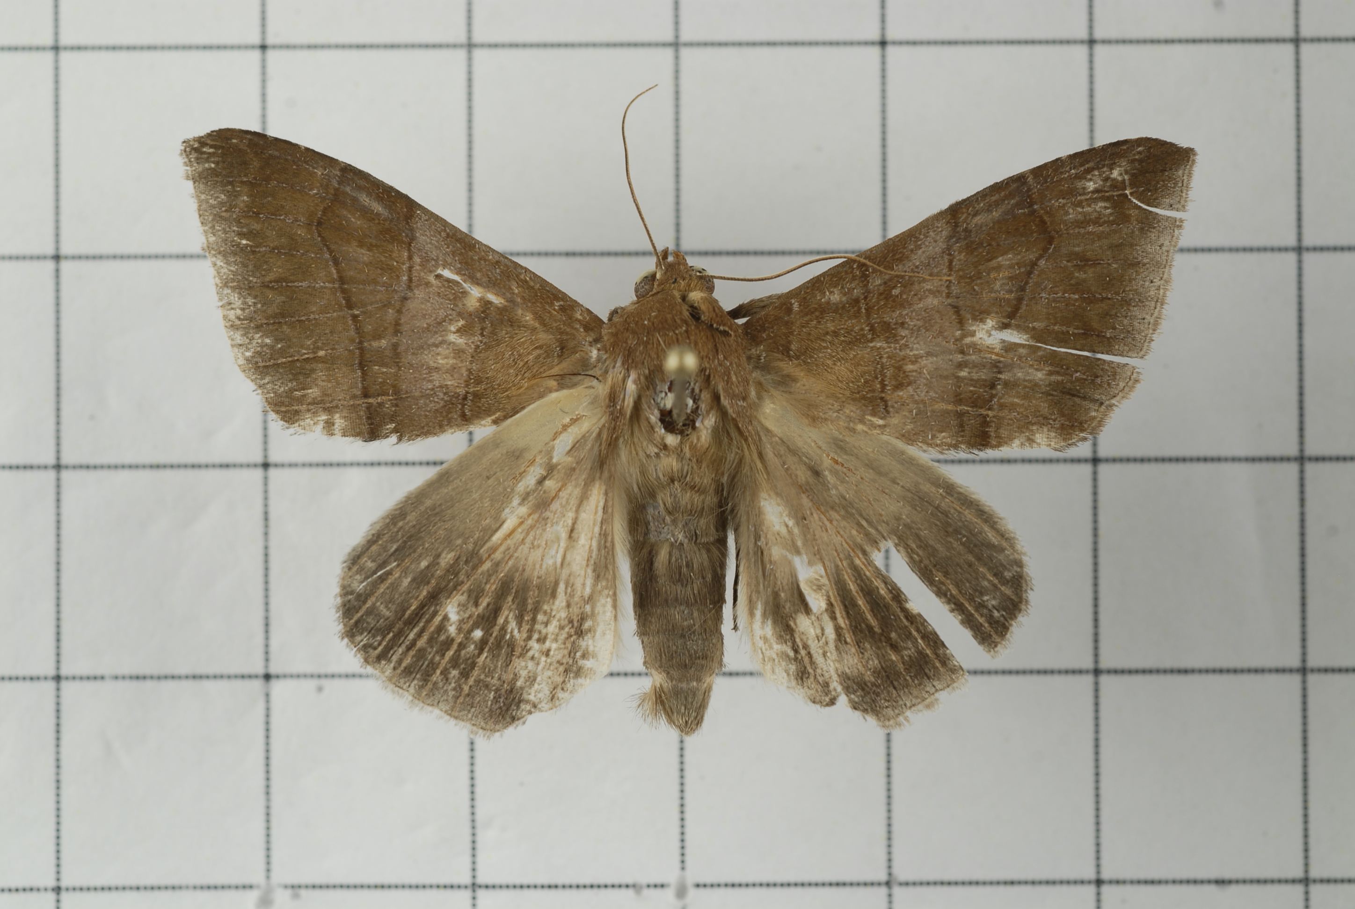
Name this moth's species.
Bastilla absentimacula
